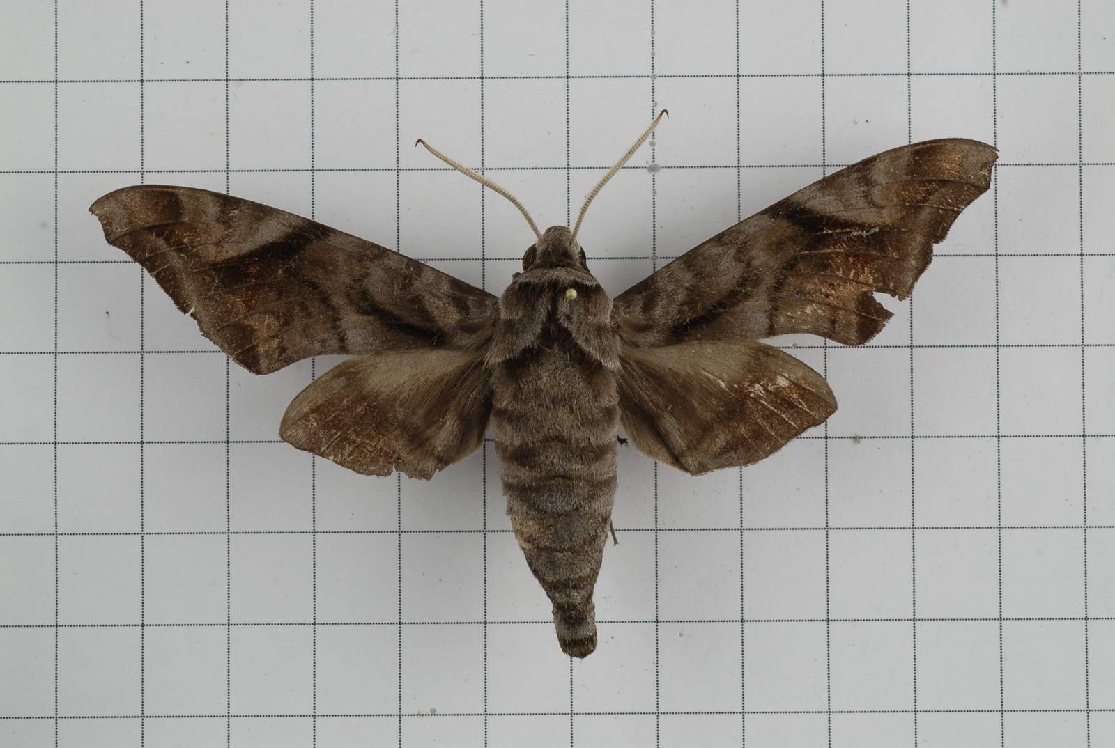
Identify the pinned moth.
Acosmeryx naga metanaga
